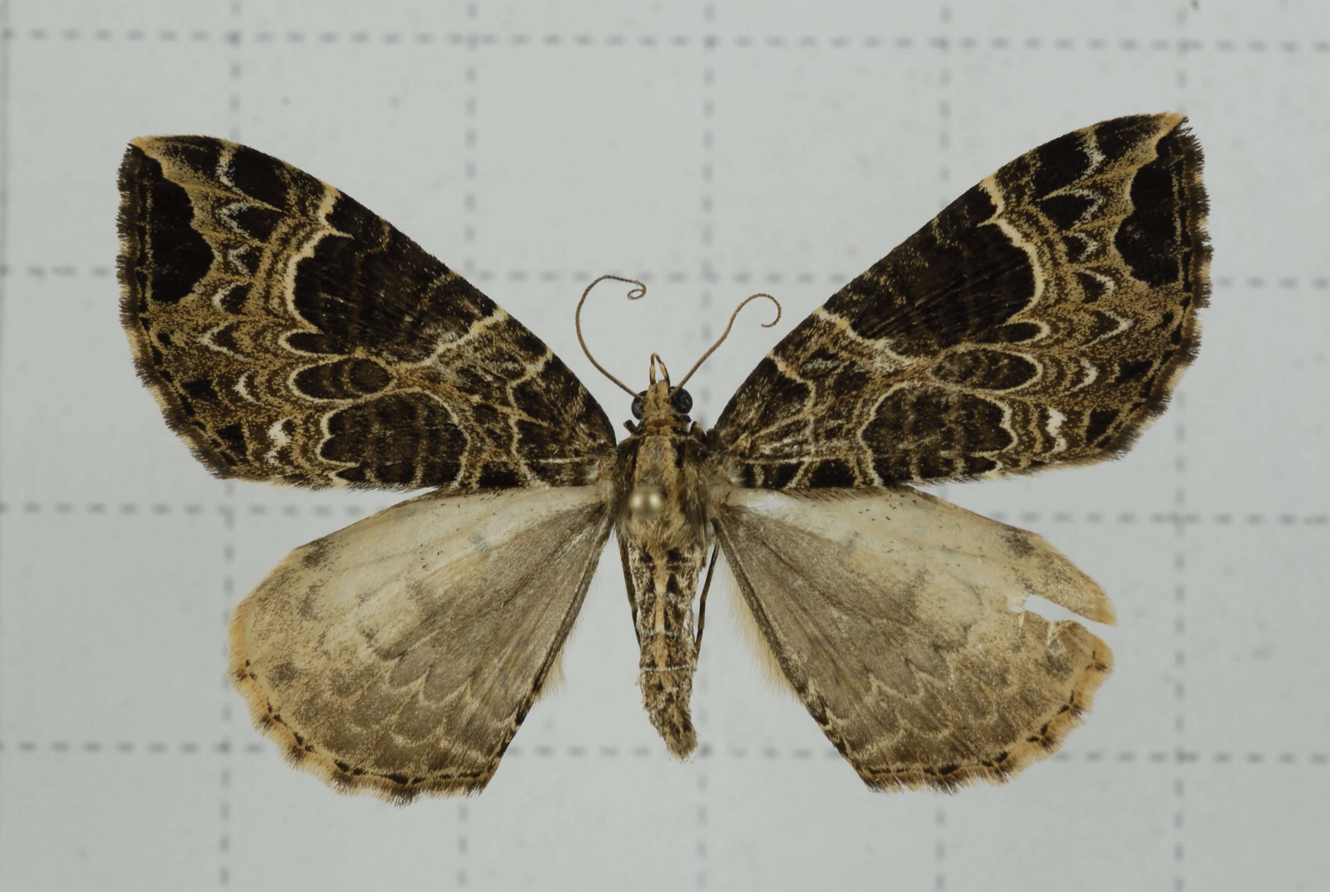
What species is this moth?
Eustroma melancholica interrupta
